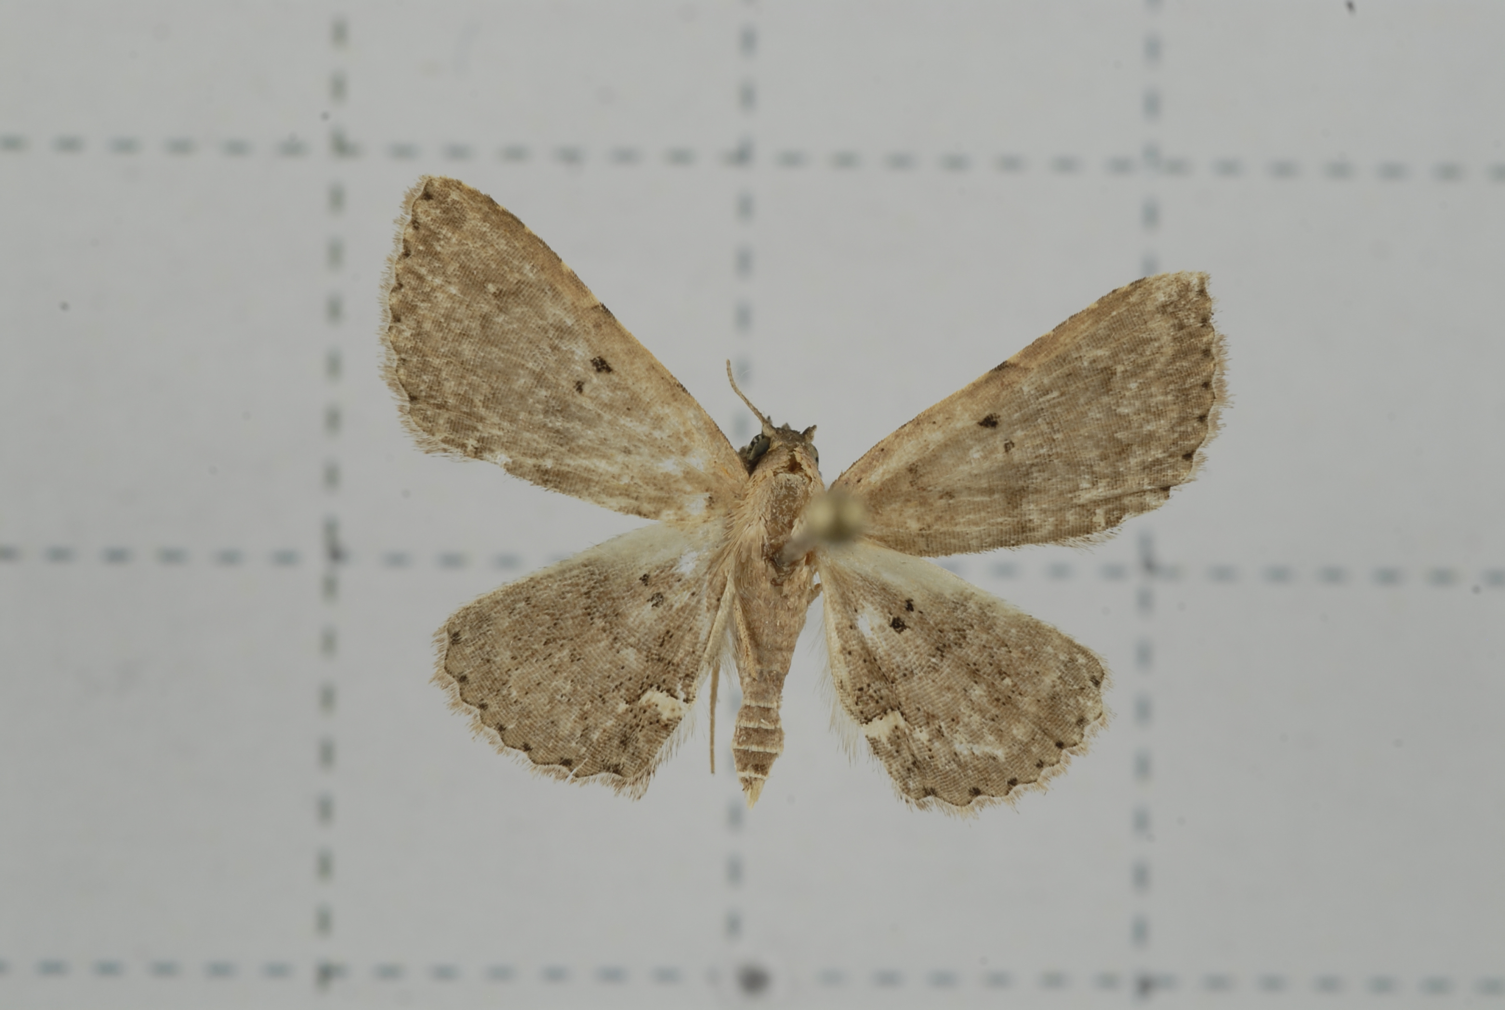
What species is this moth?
Nechesia albodentata
